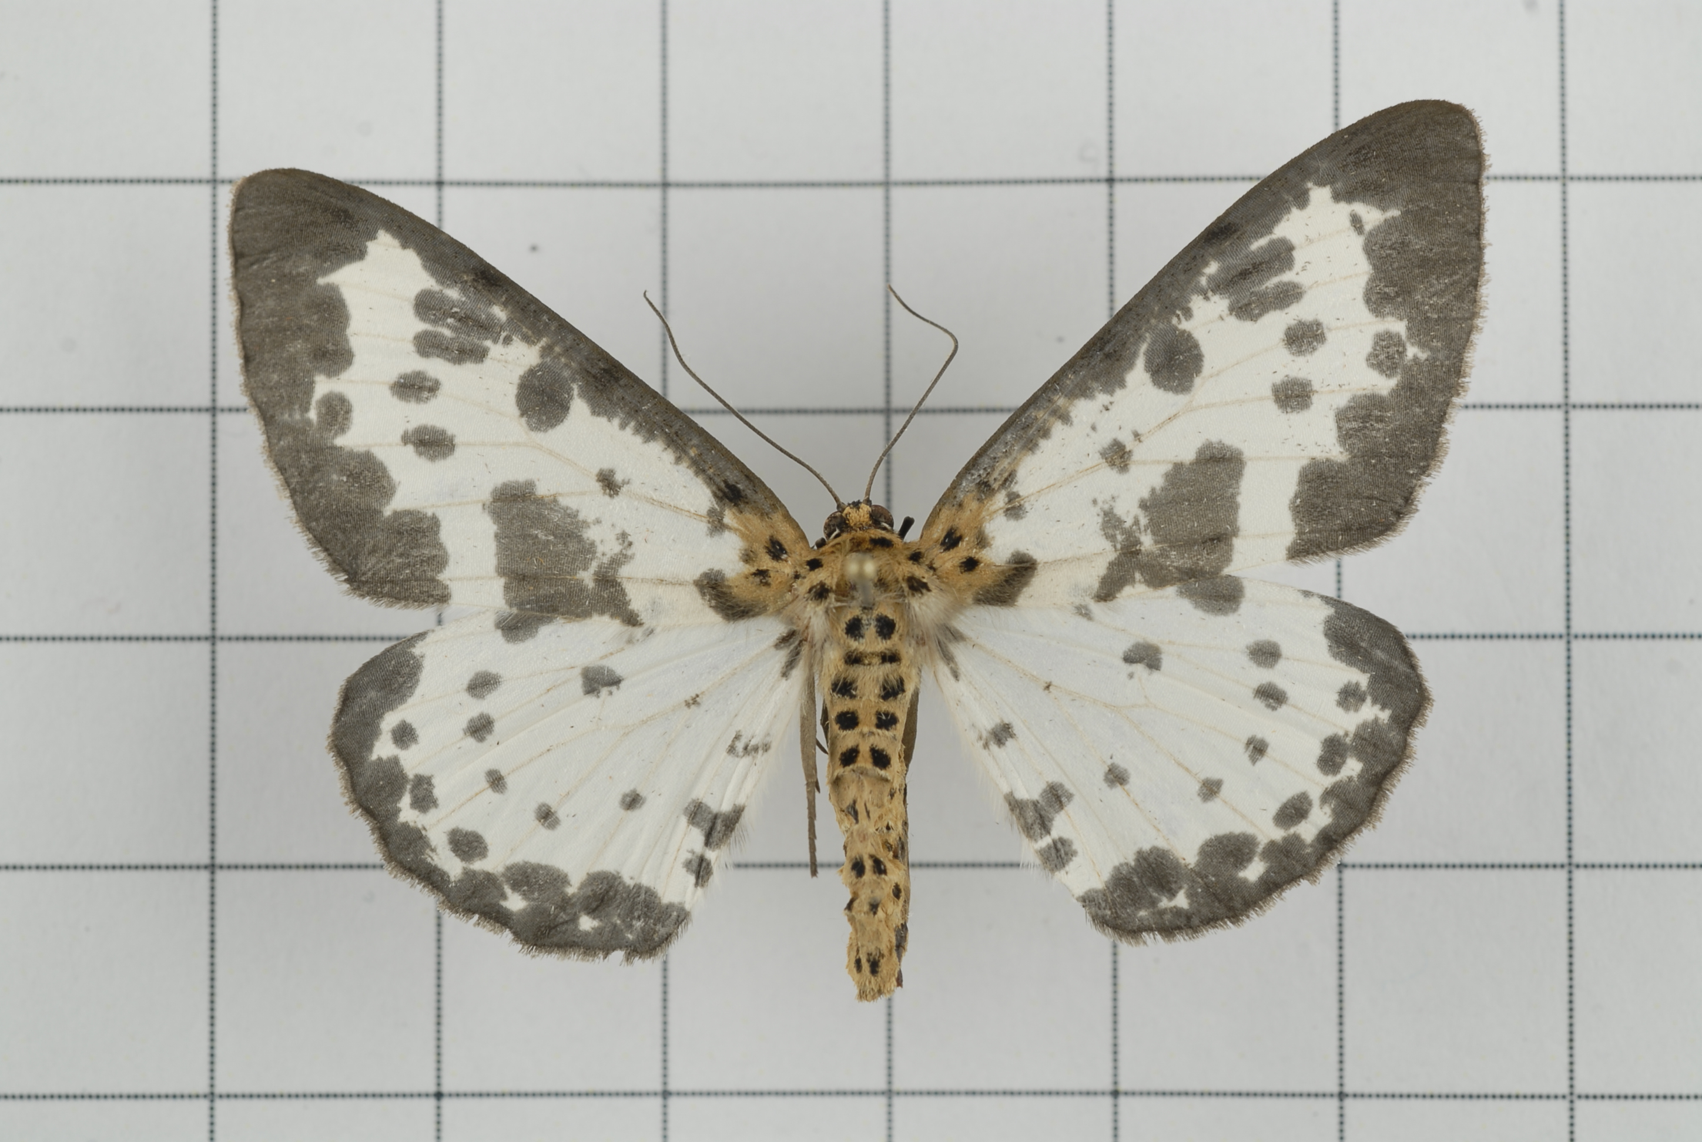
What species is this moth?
Percnia longitermen
